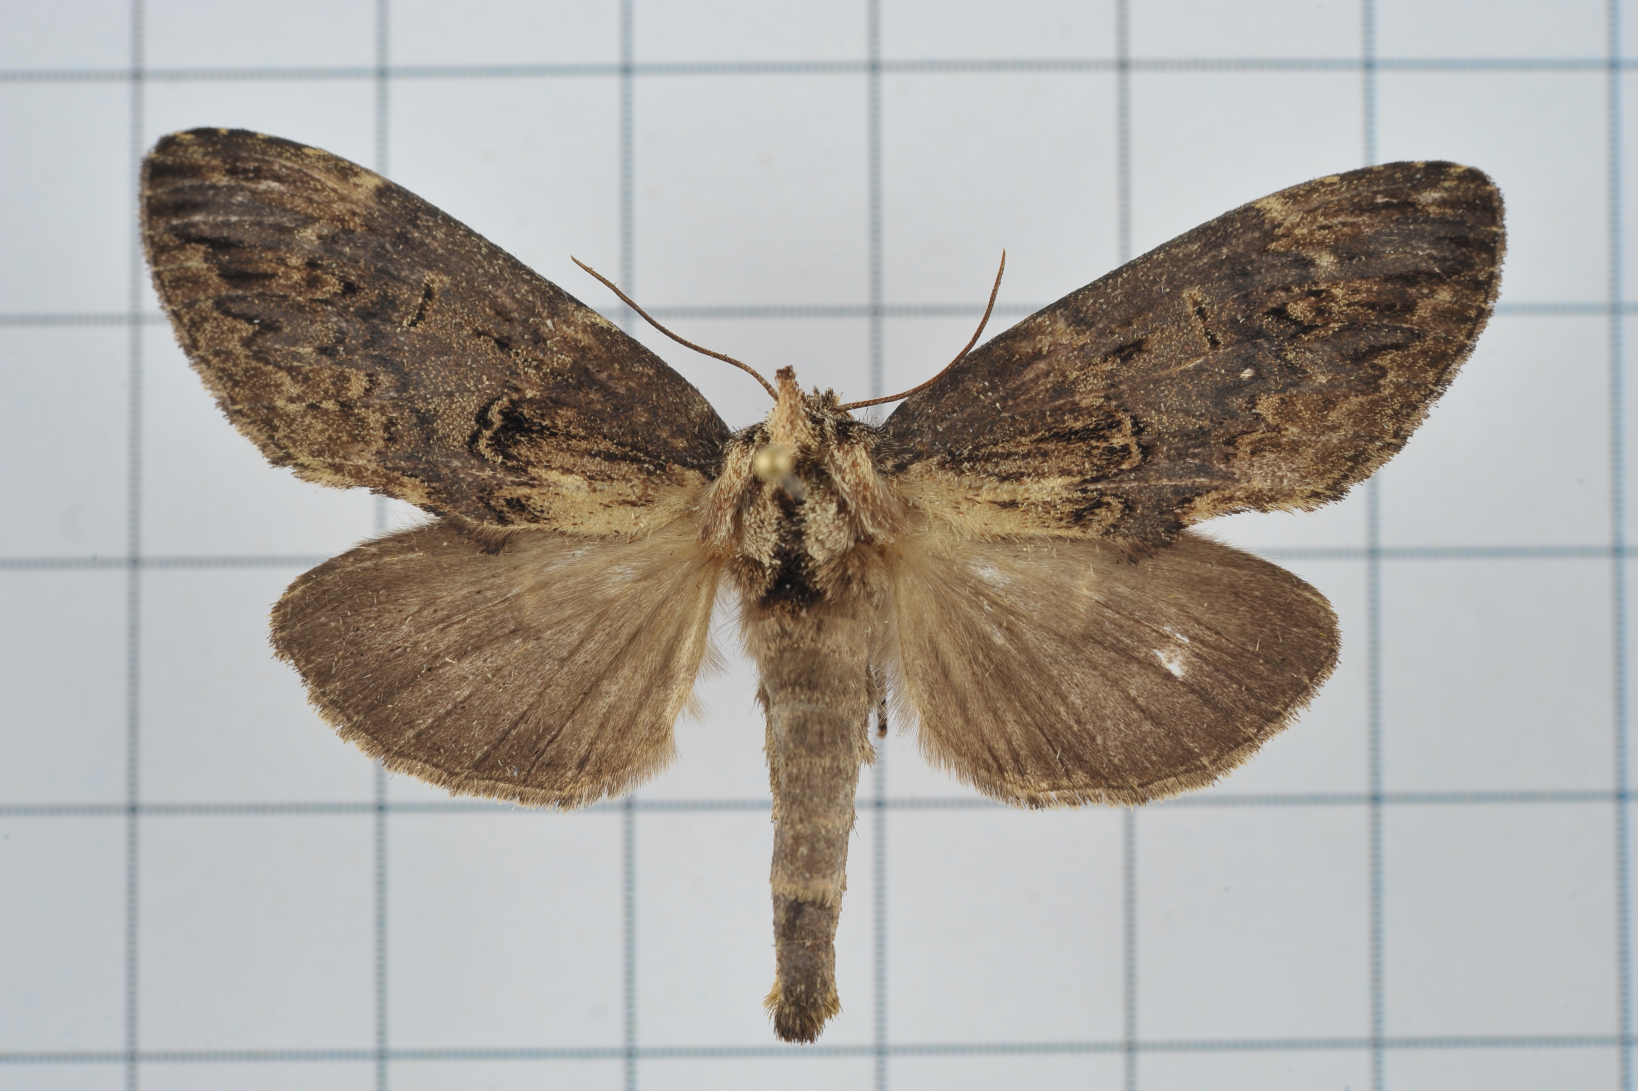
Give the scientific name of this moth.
Hyperaeschrella kosemponica
